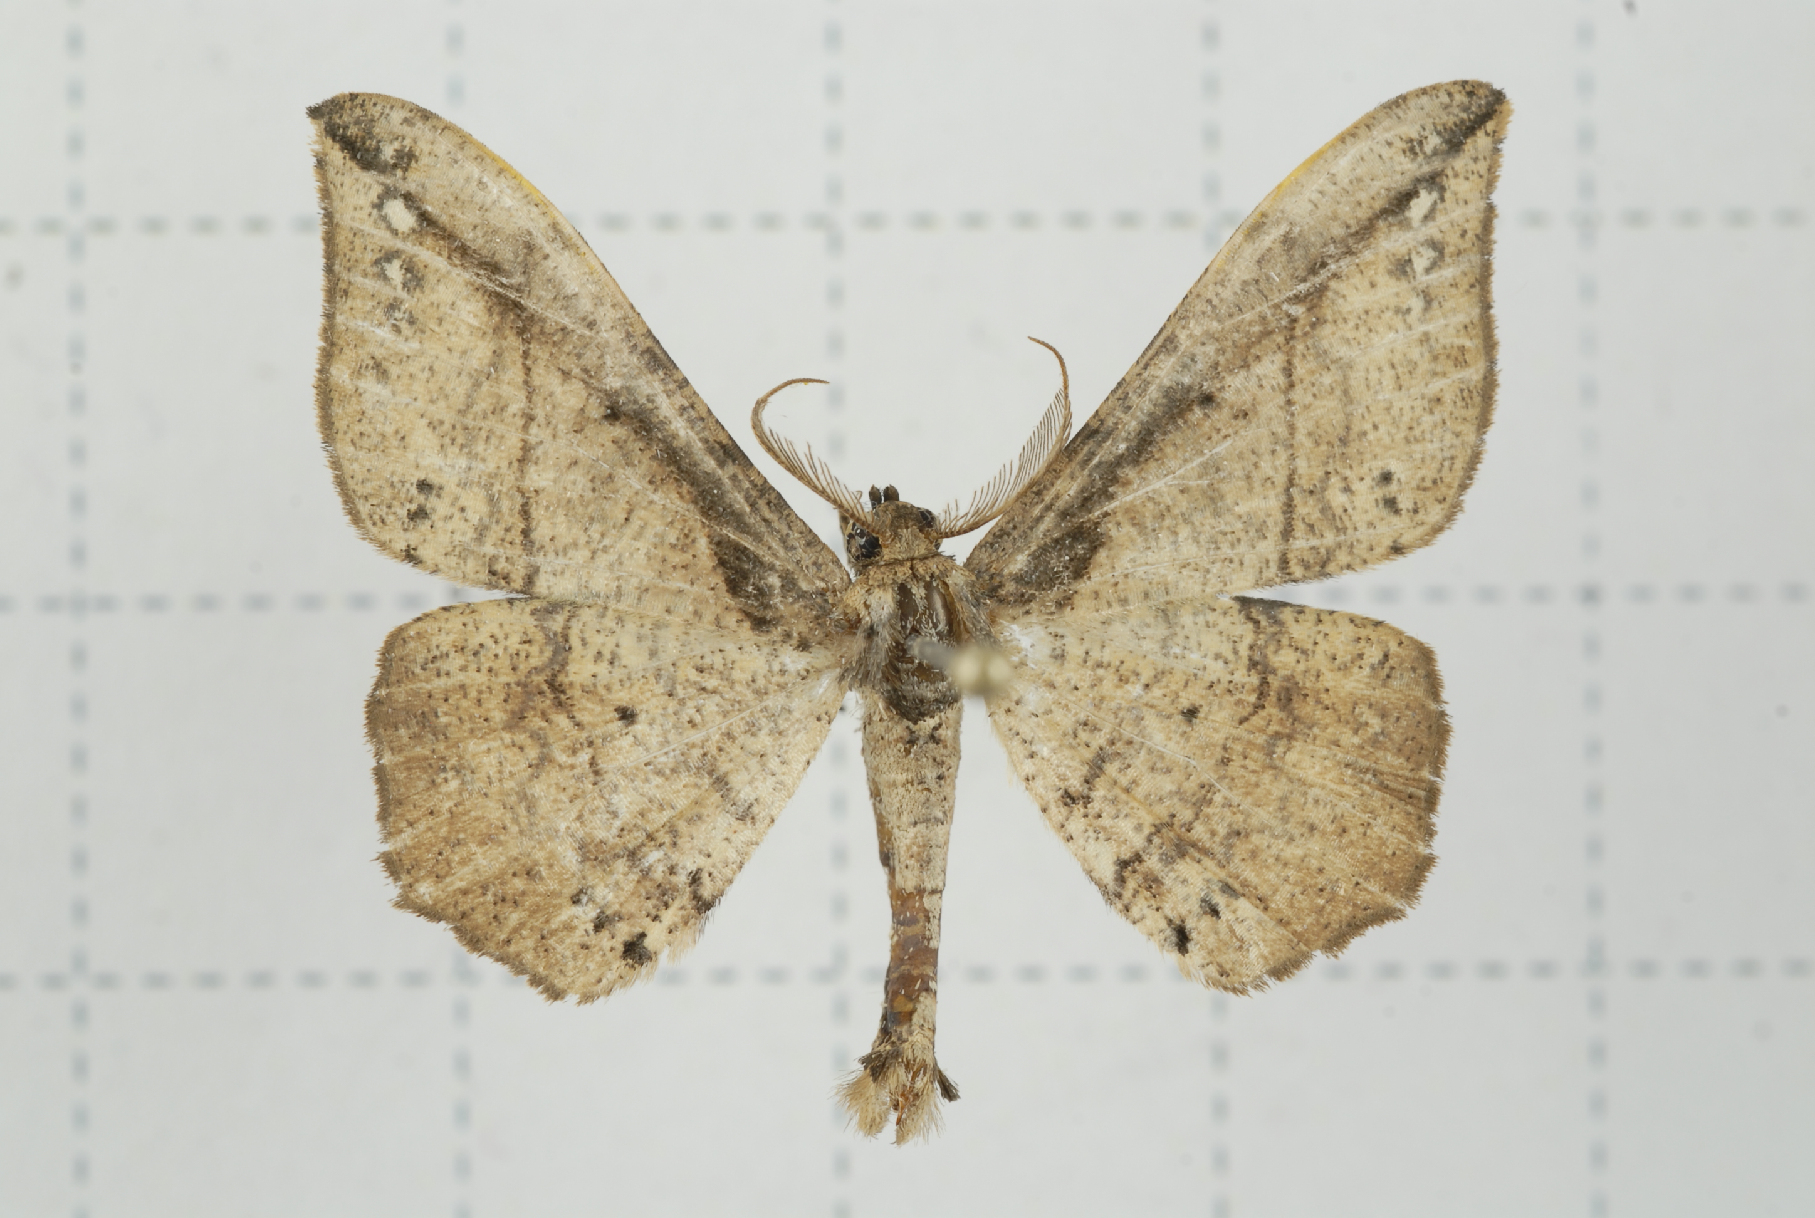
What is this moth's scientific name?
Hyposidra infixaria
